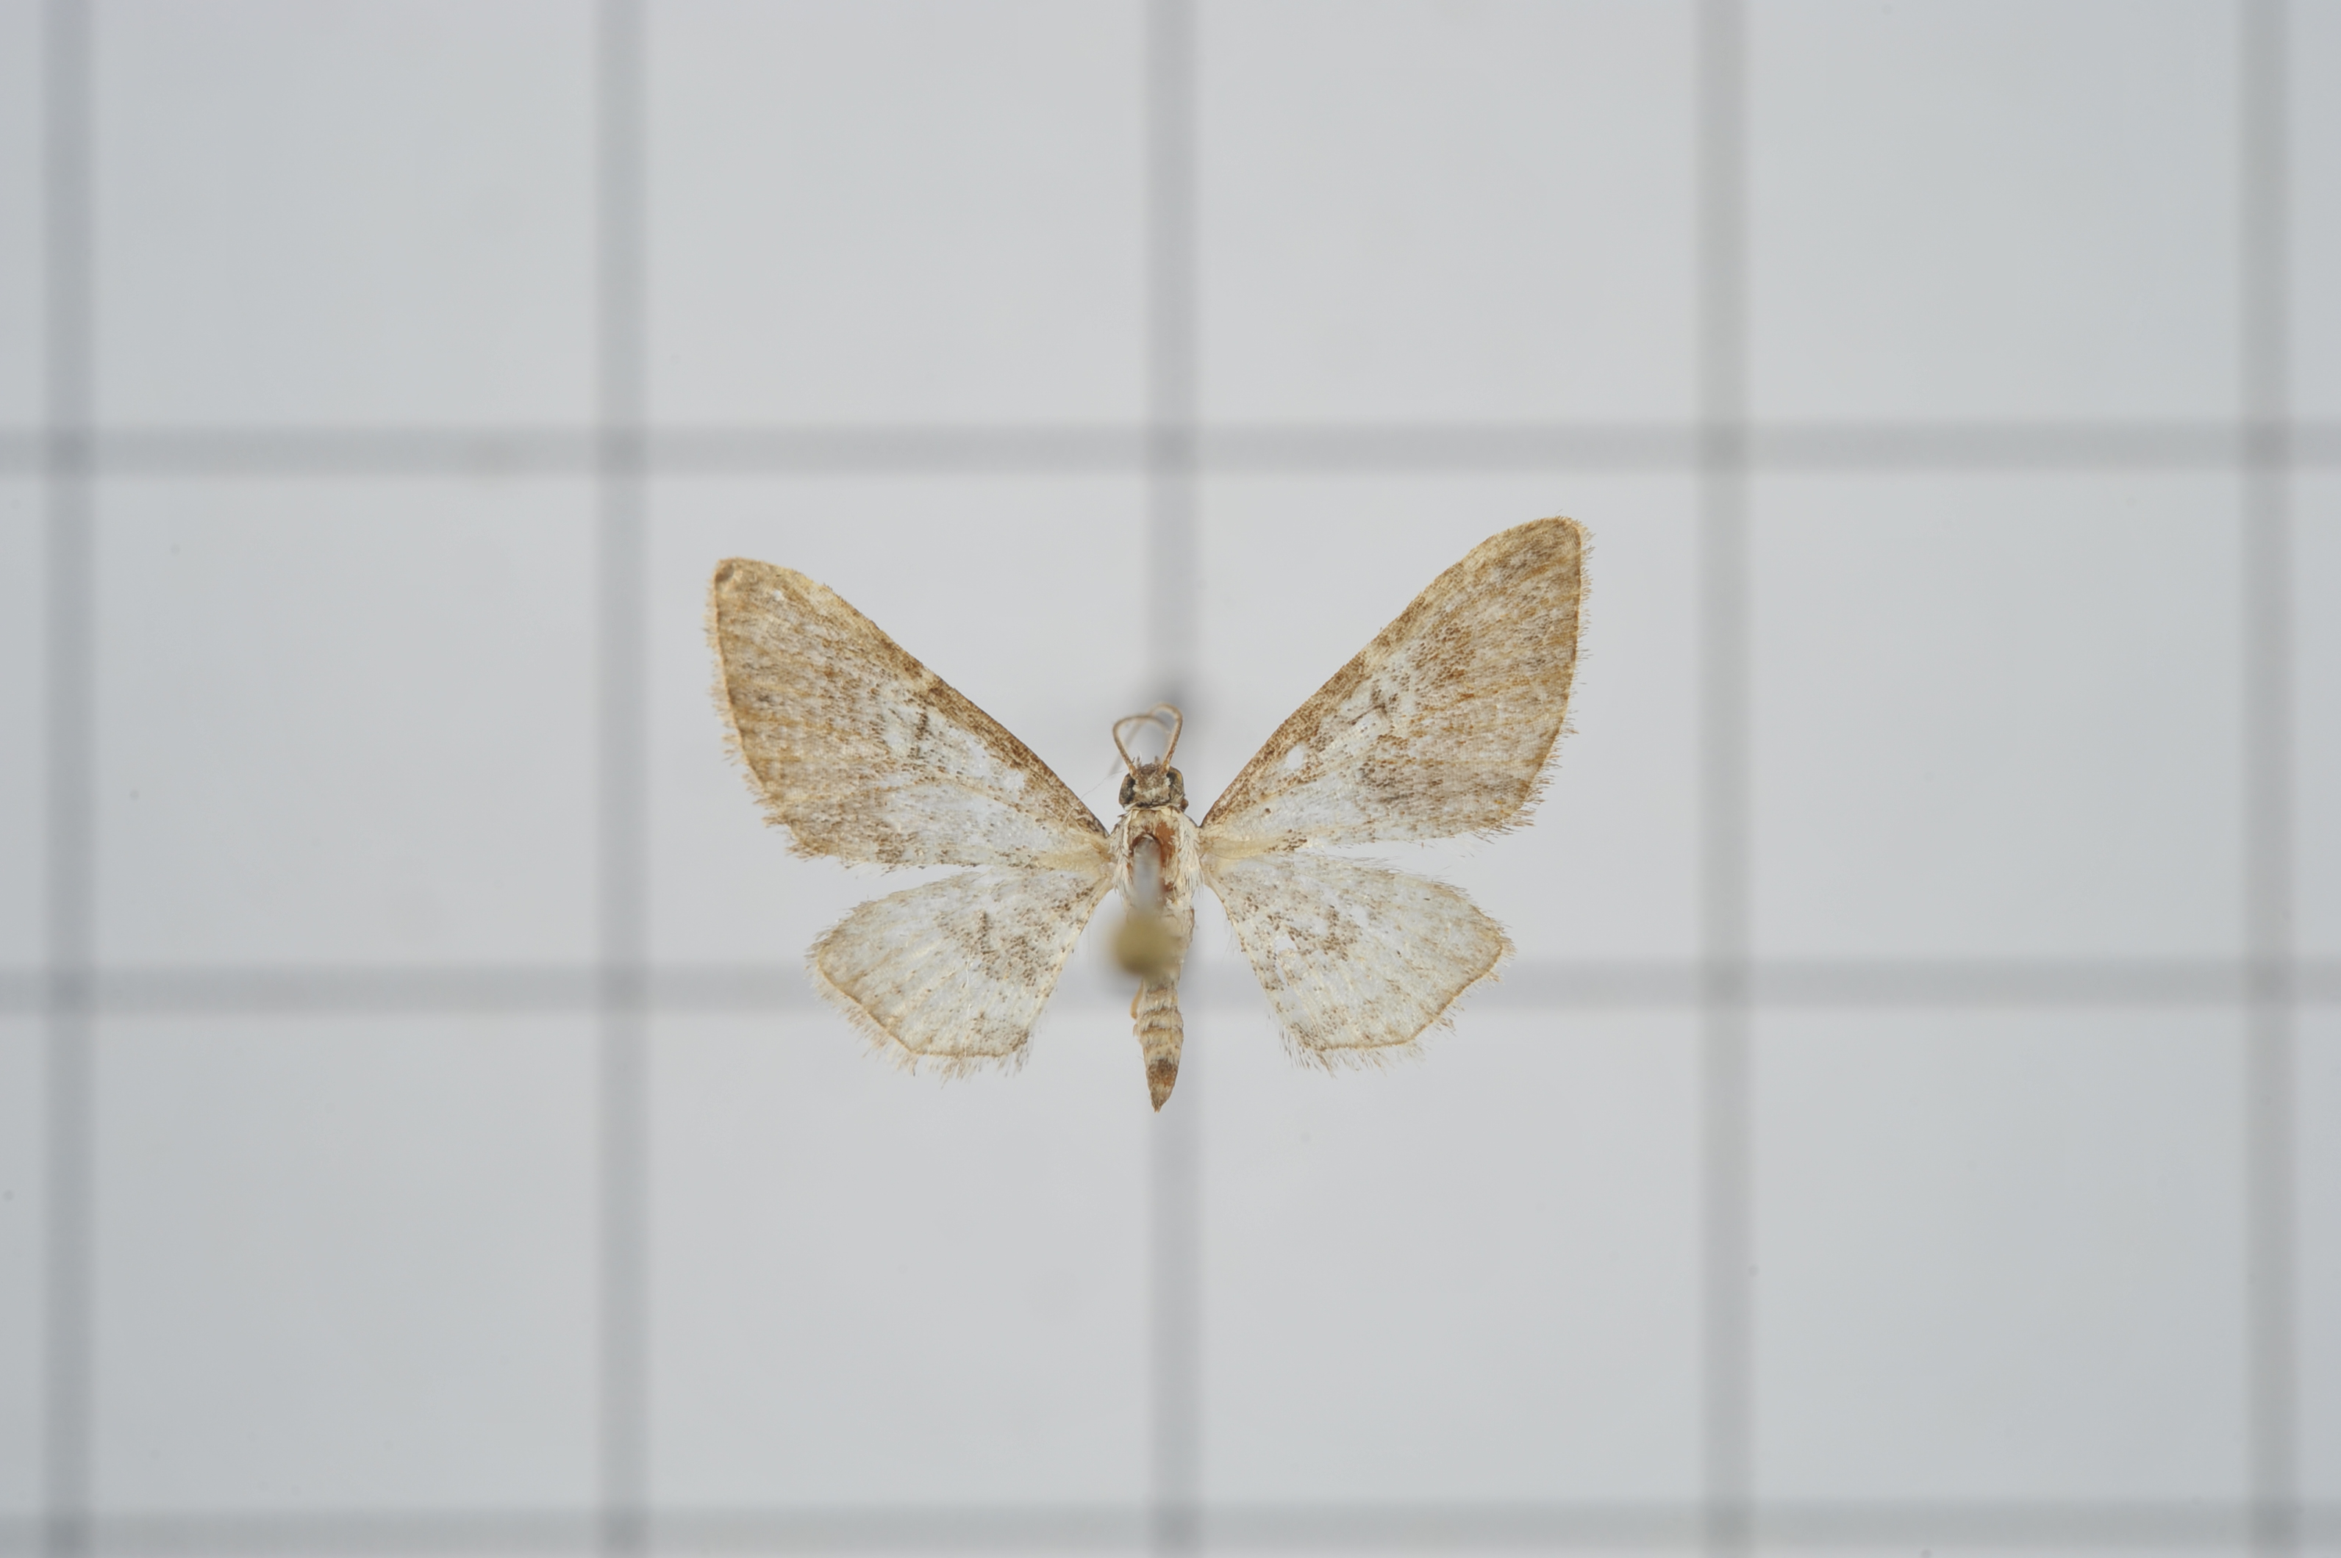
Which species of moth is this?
Eupithecia jezonica
